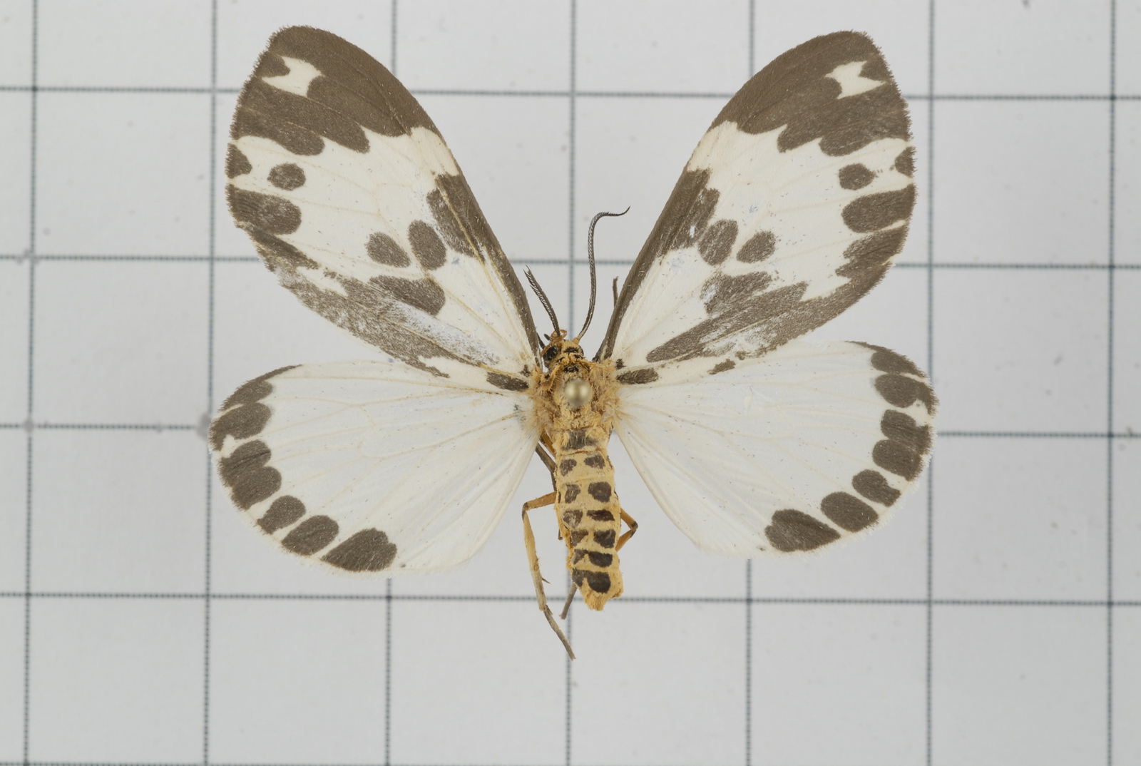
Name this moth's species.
Nyctemera carissima formosana
